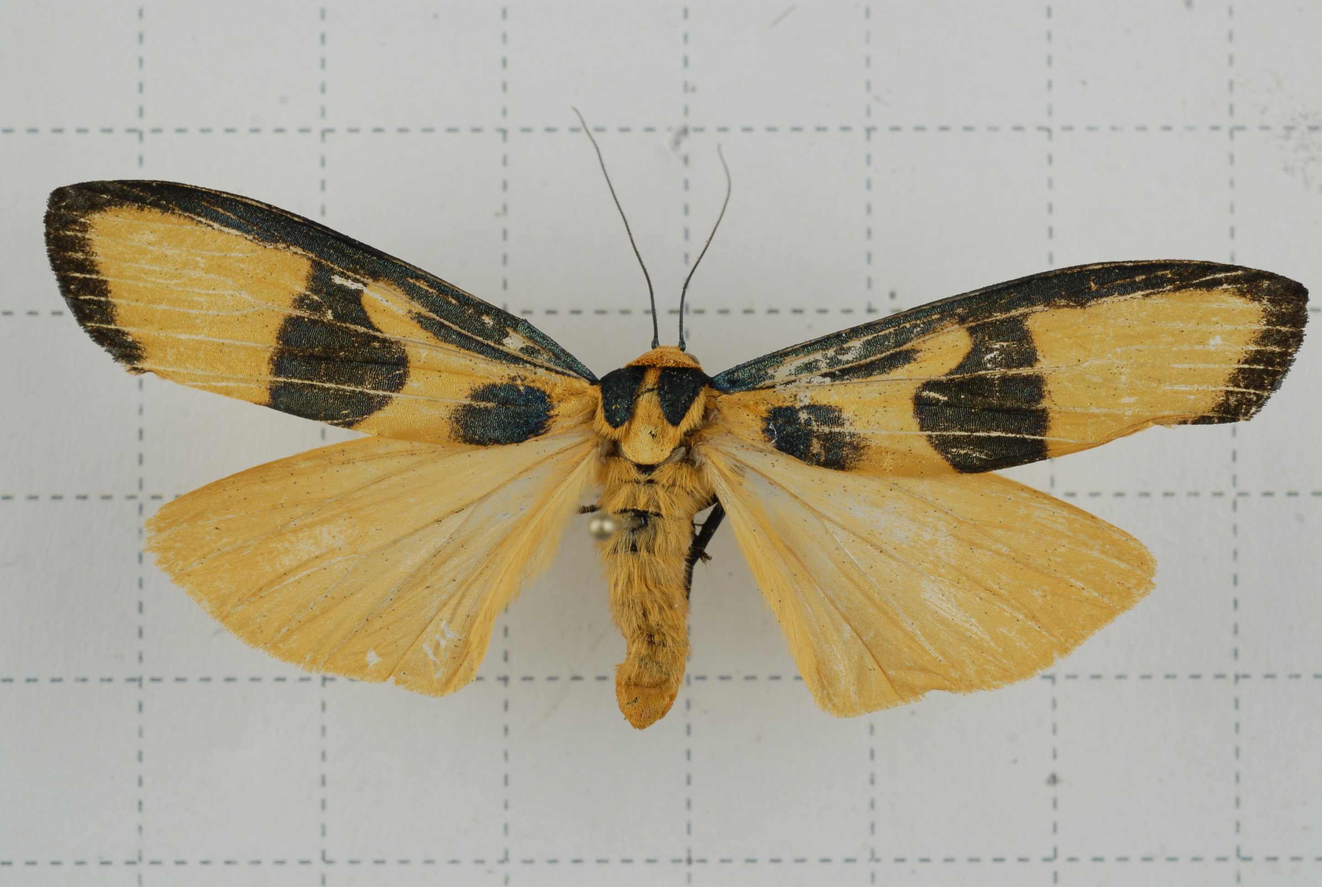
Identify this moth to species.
Chrysaeglia magnifica
